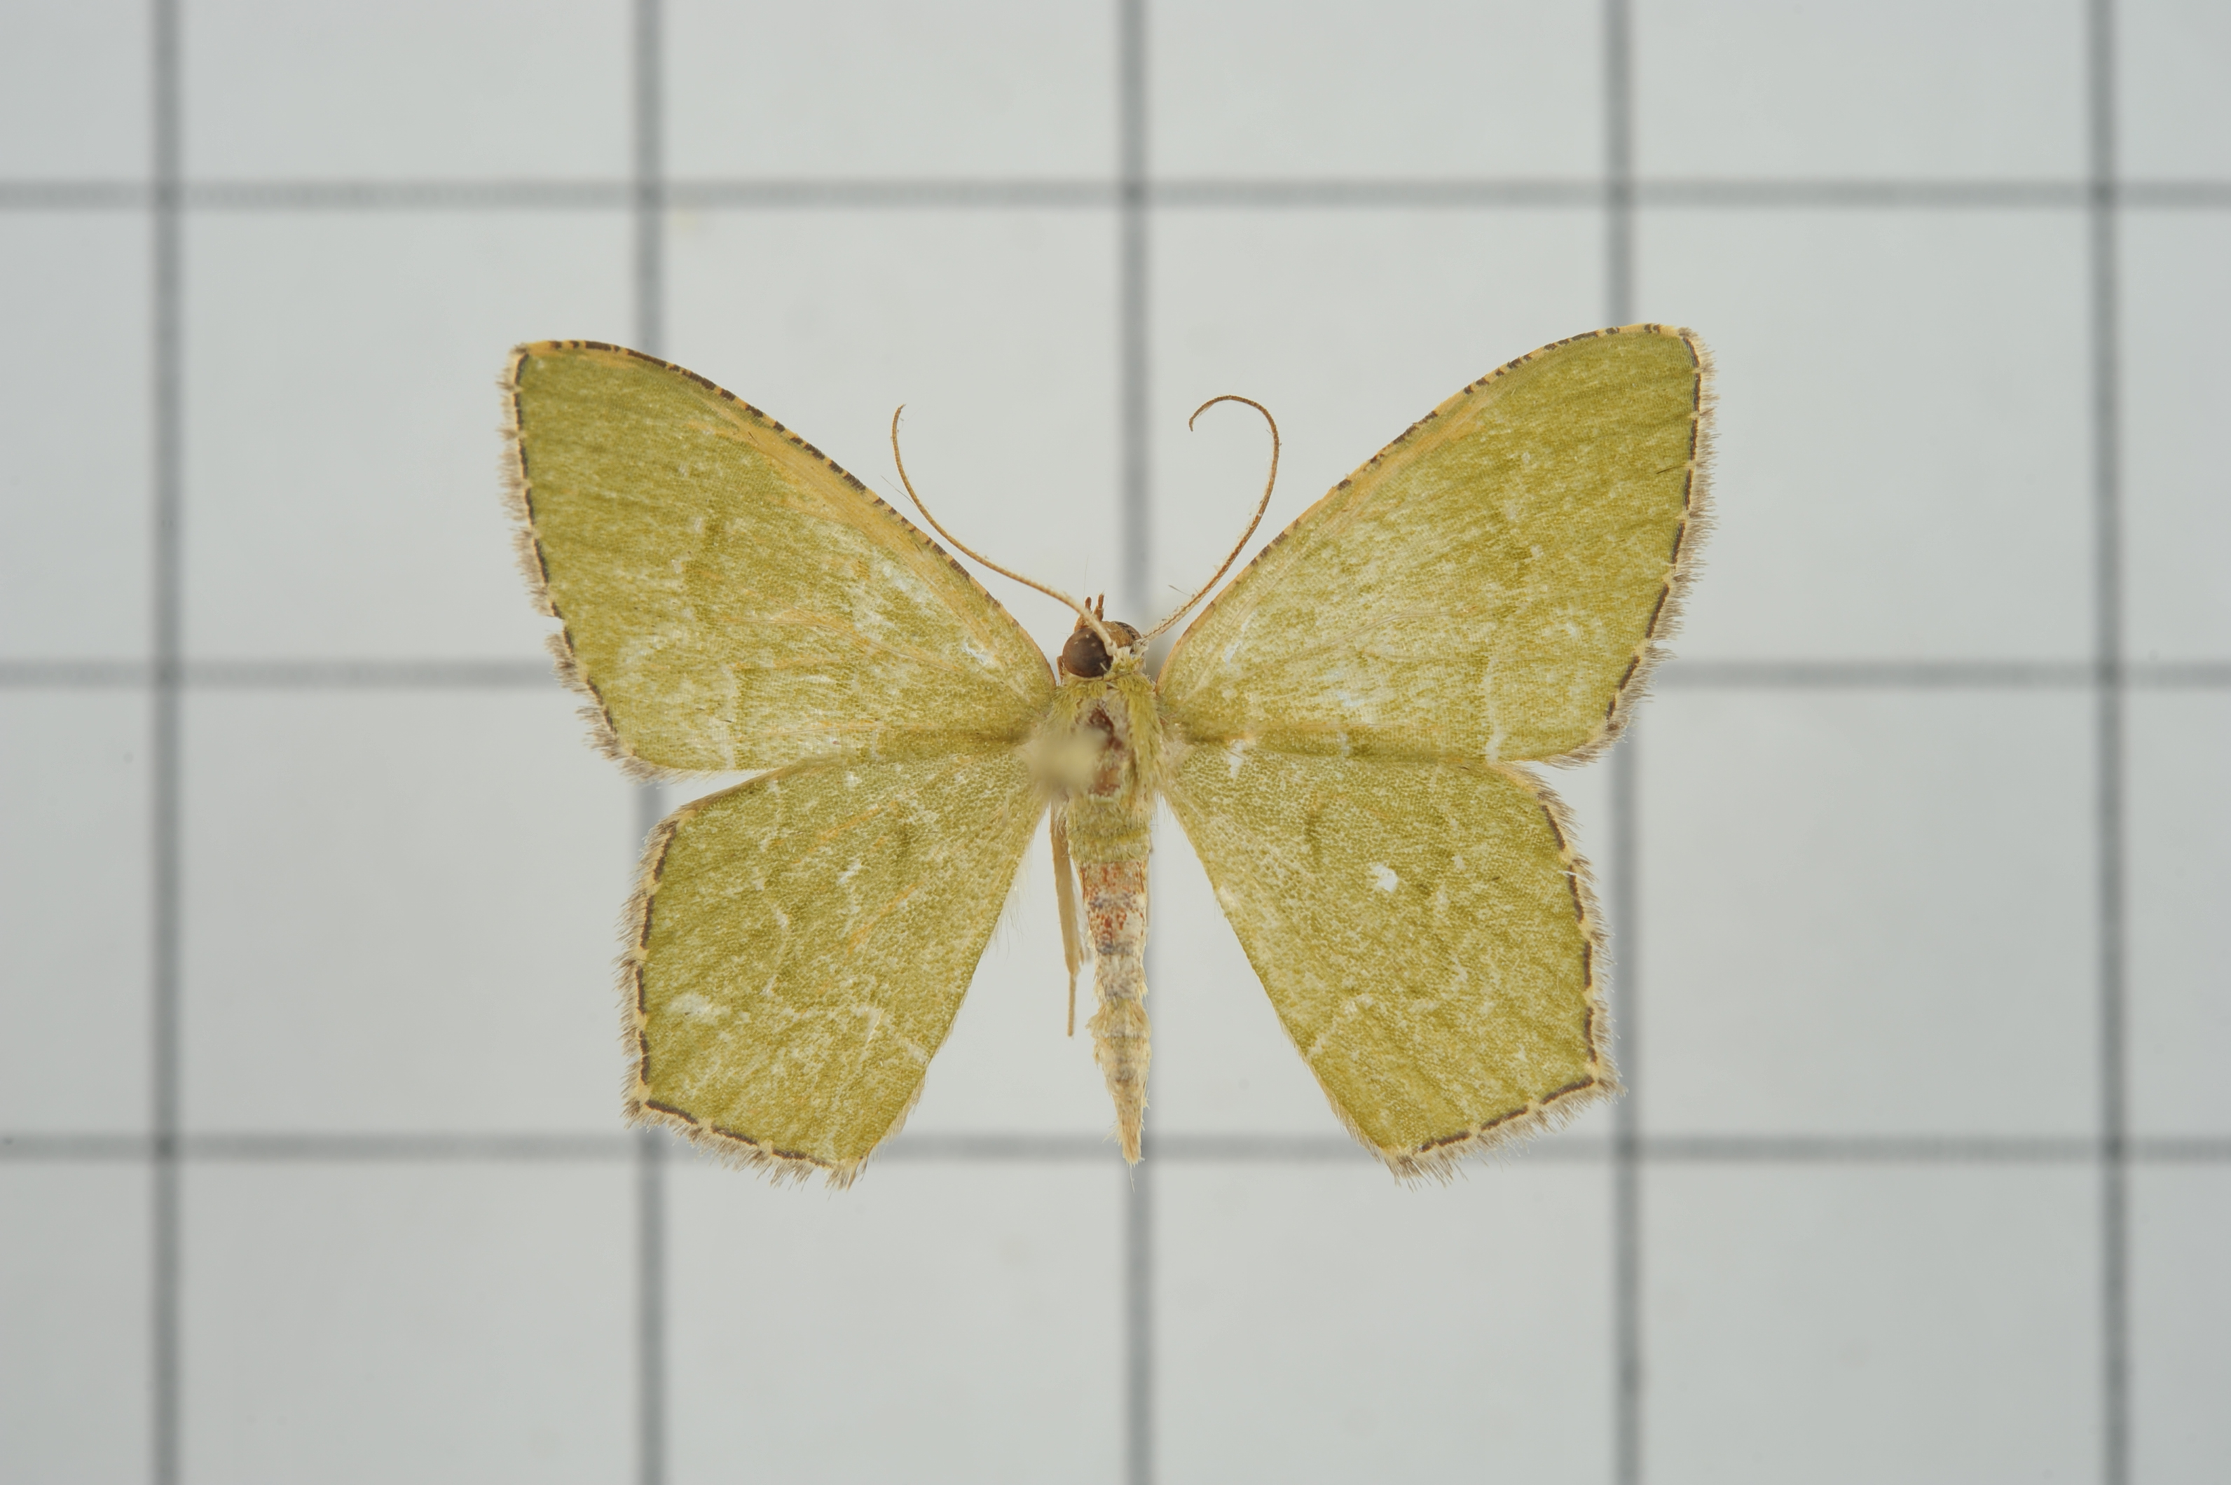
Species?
Hemithea tritonaria
